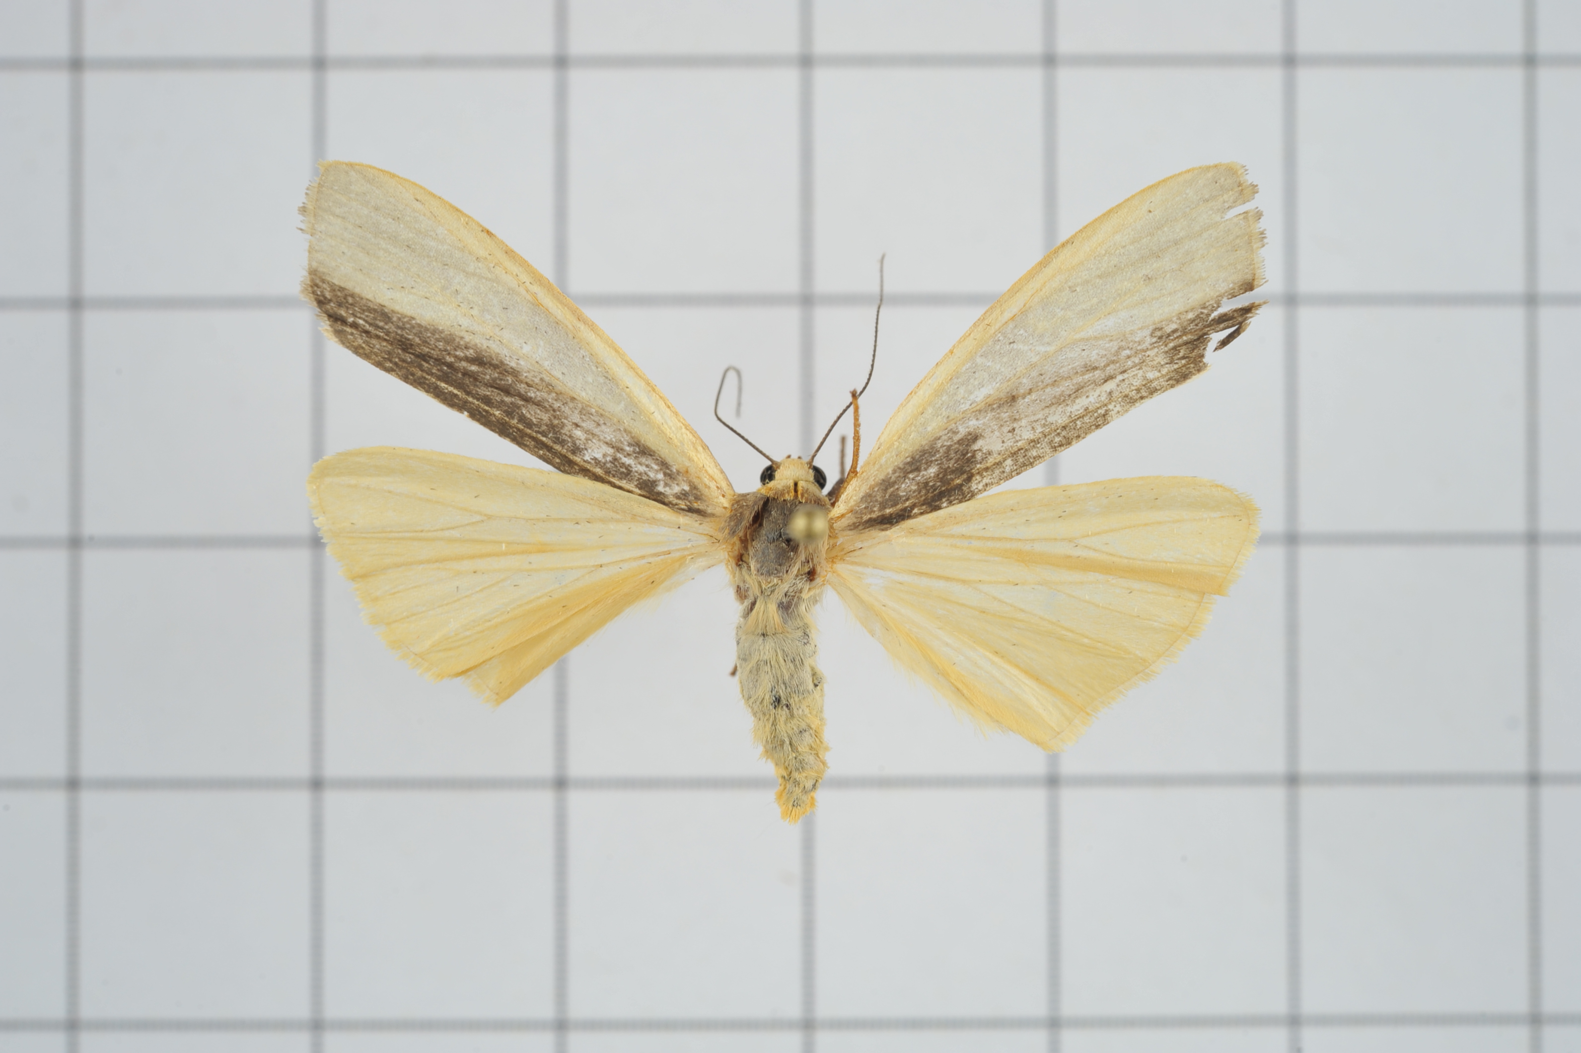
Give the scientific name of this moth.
Hesudra divisa
